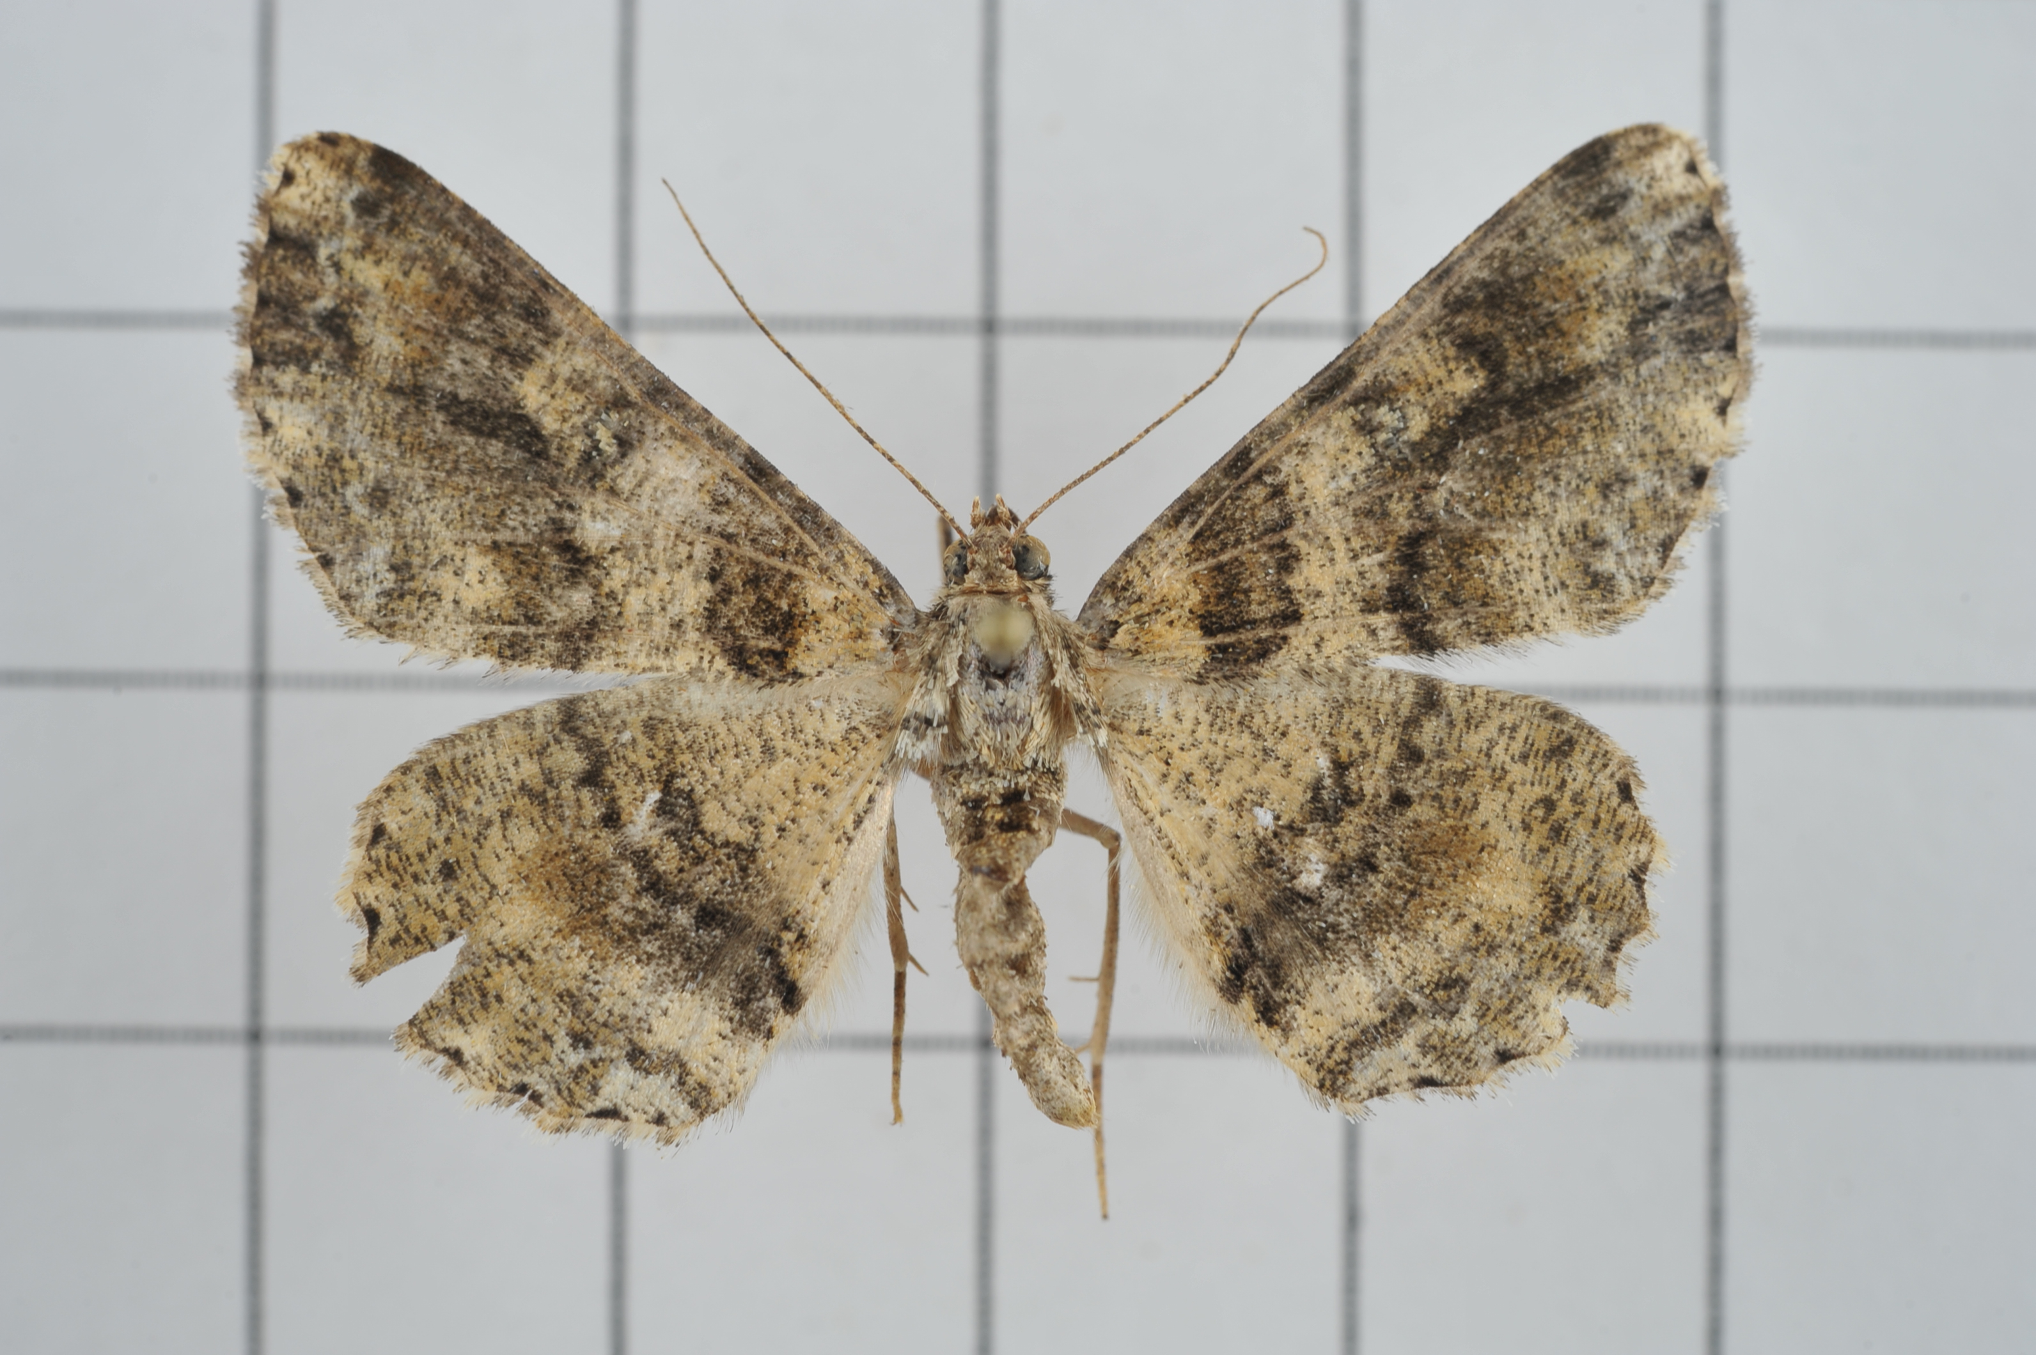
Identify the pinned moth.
Cleora fraterna
